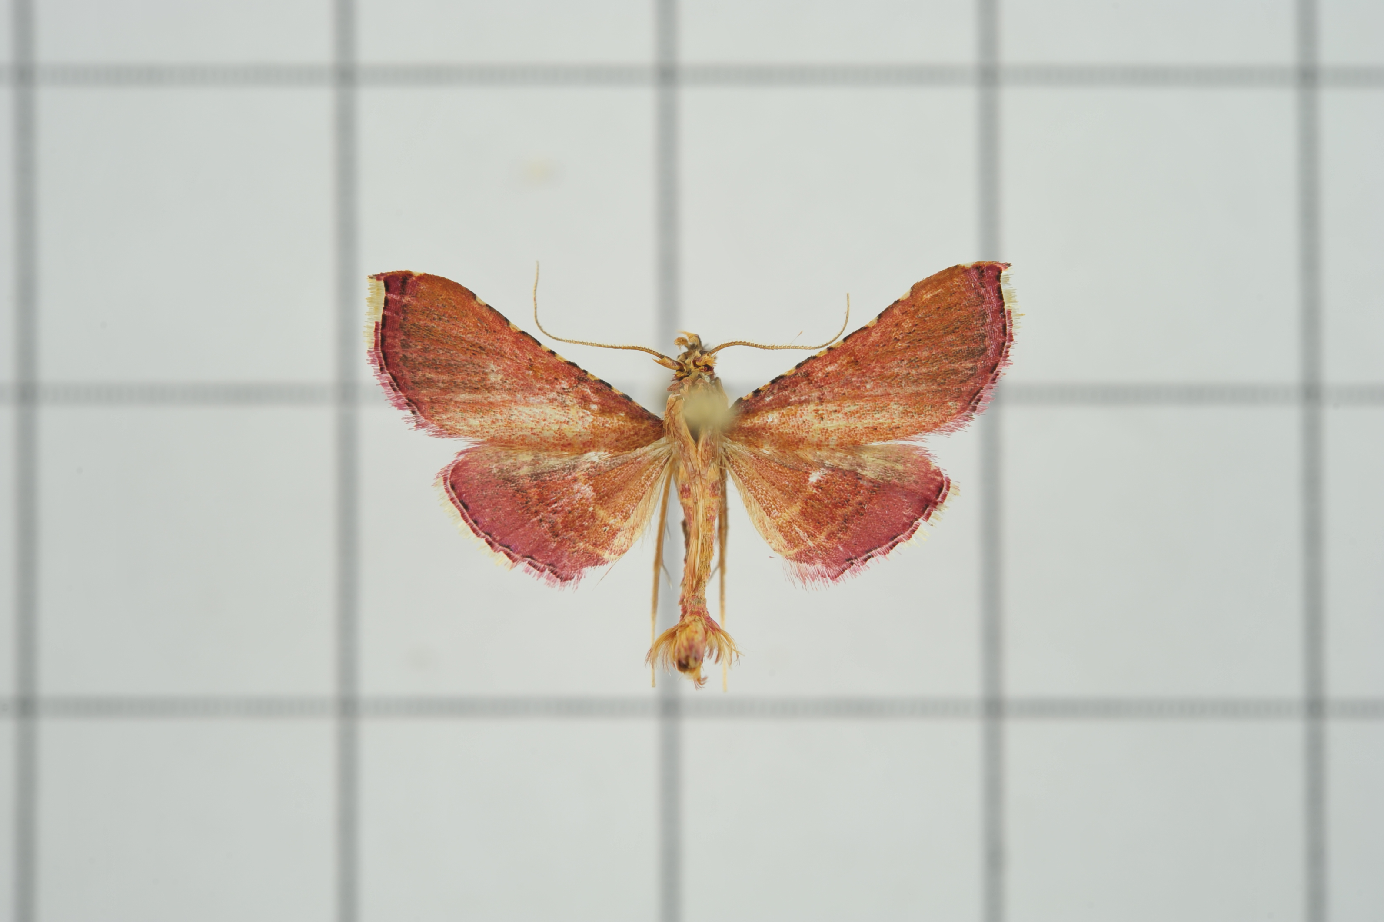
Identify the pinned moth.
Endotricha minialis
